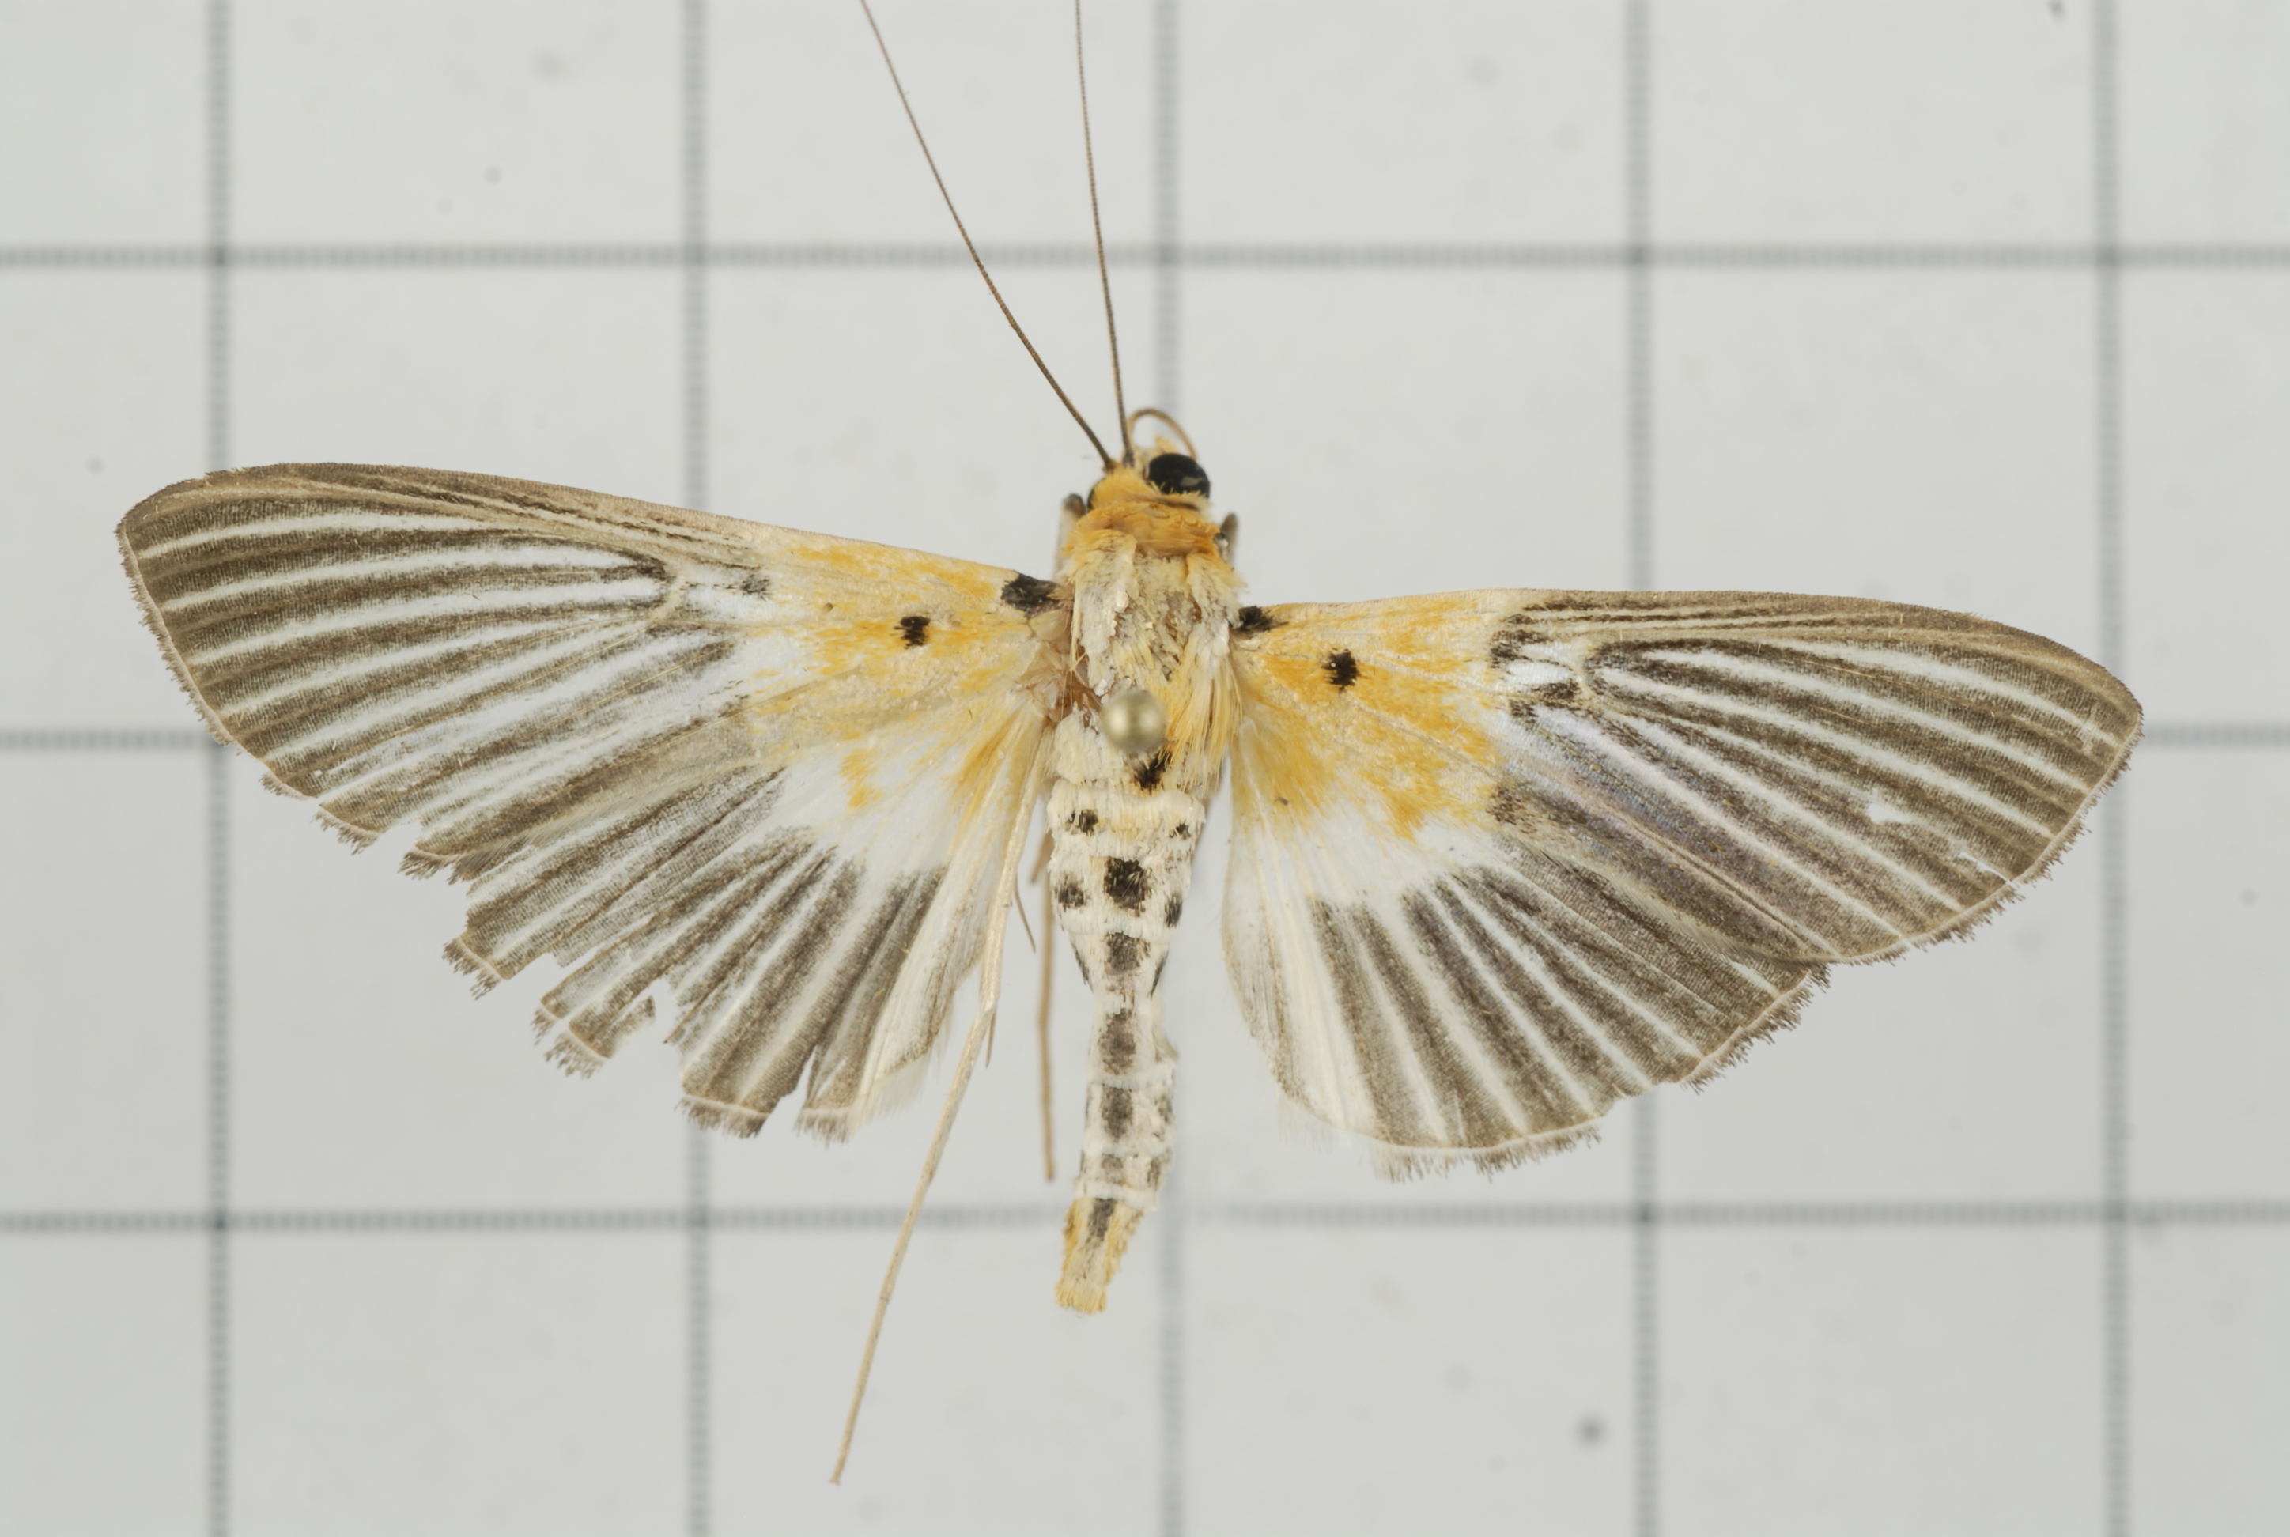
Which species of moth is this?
Nevrina procopia
